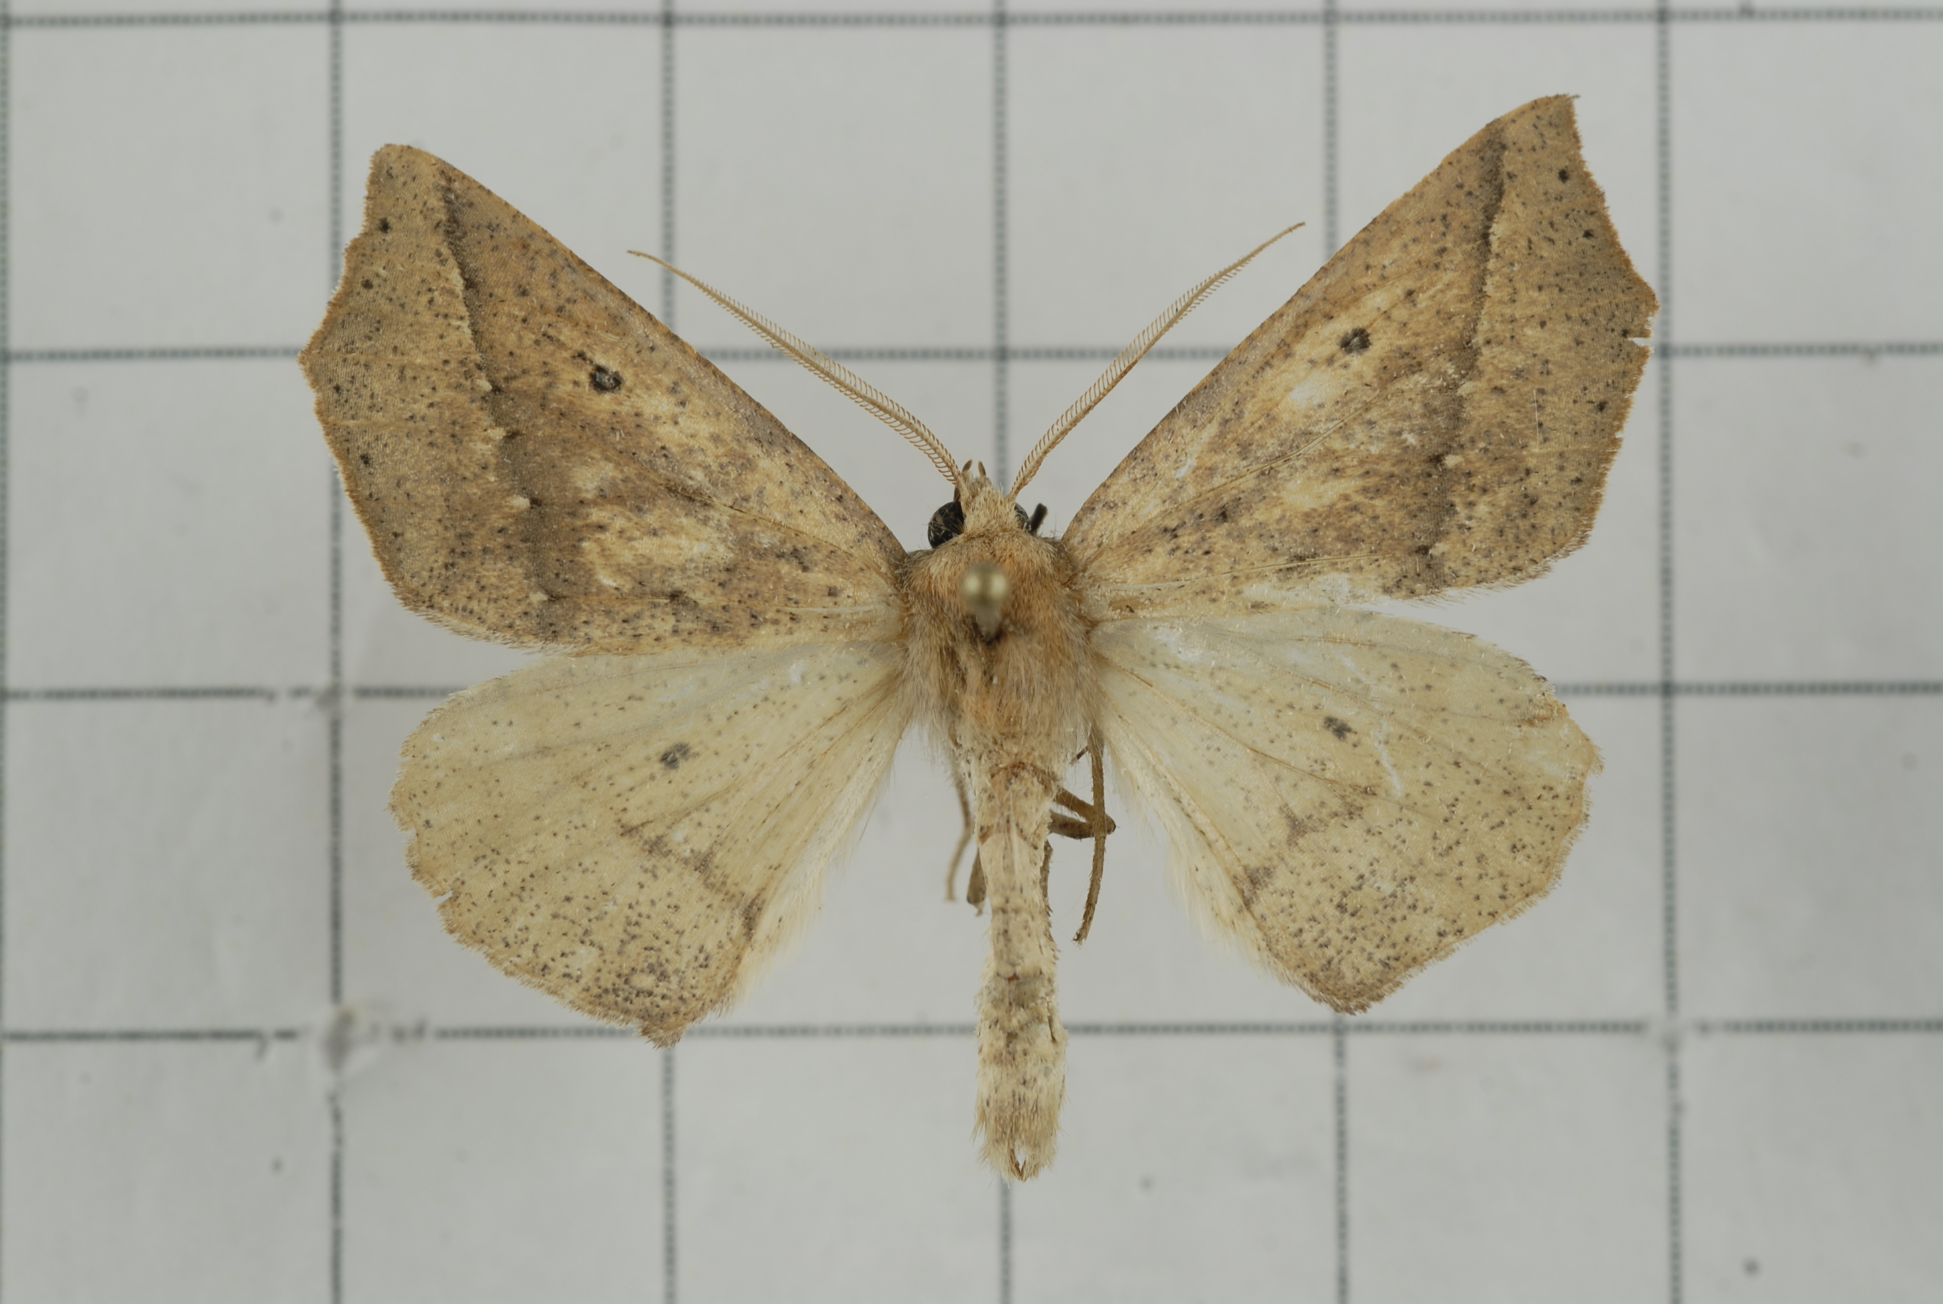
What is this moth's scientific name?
Odontopera albiguttulata
